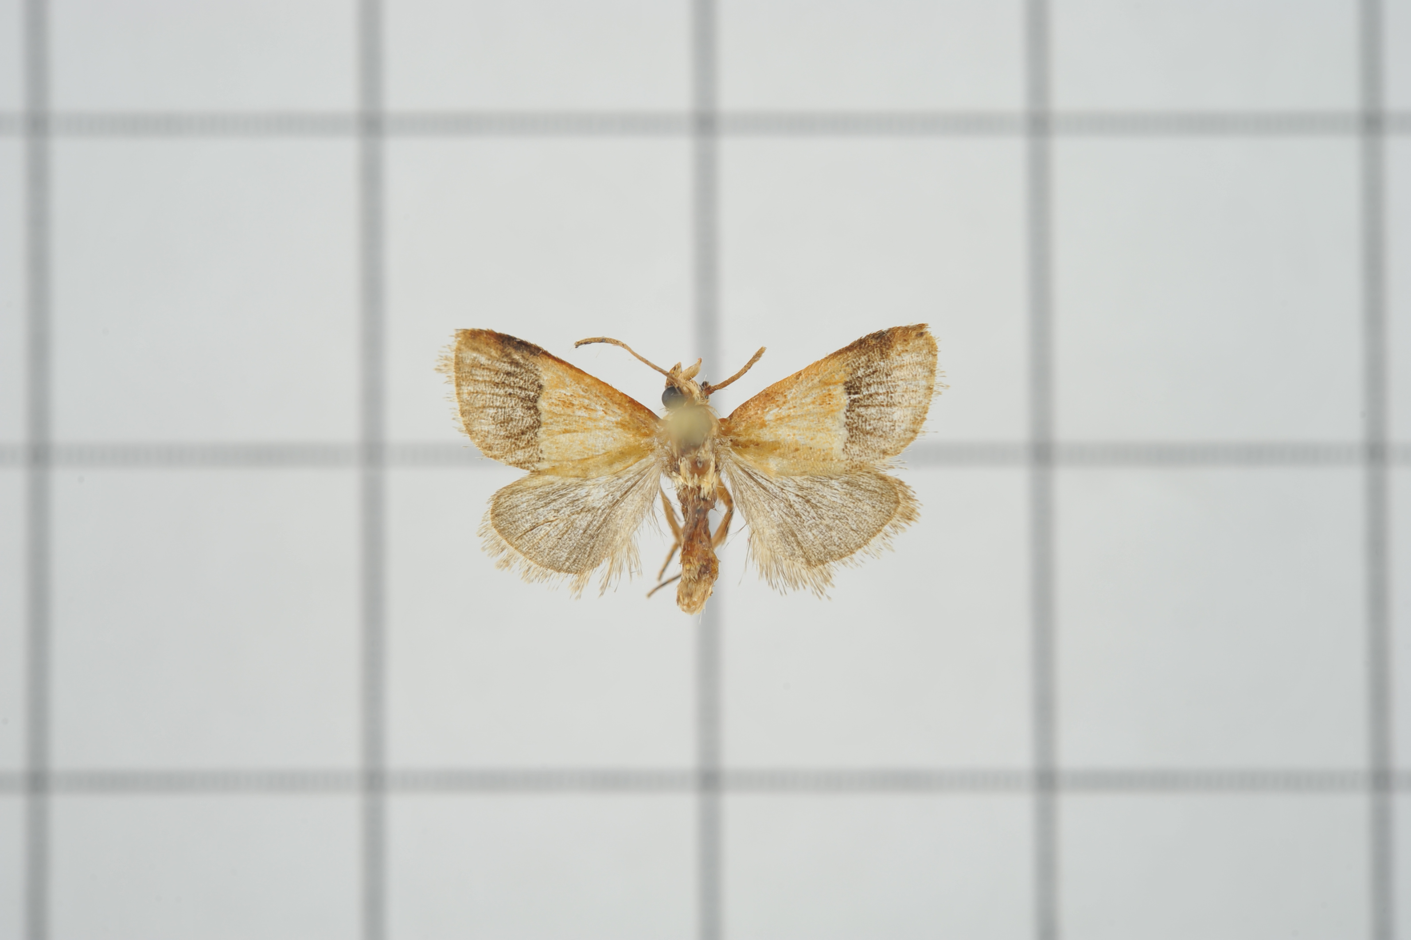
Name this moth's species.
Trichogyia limacodiformis
